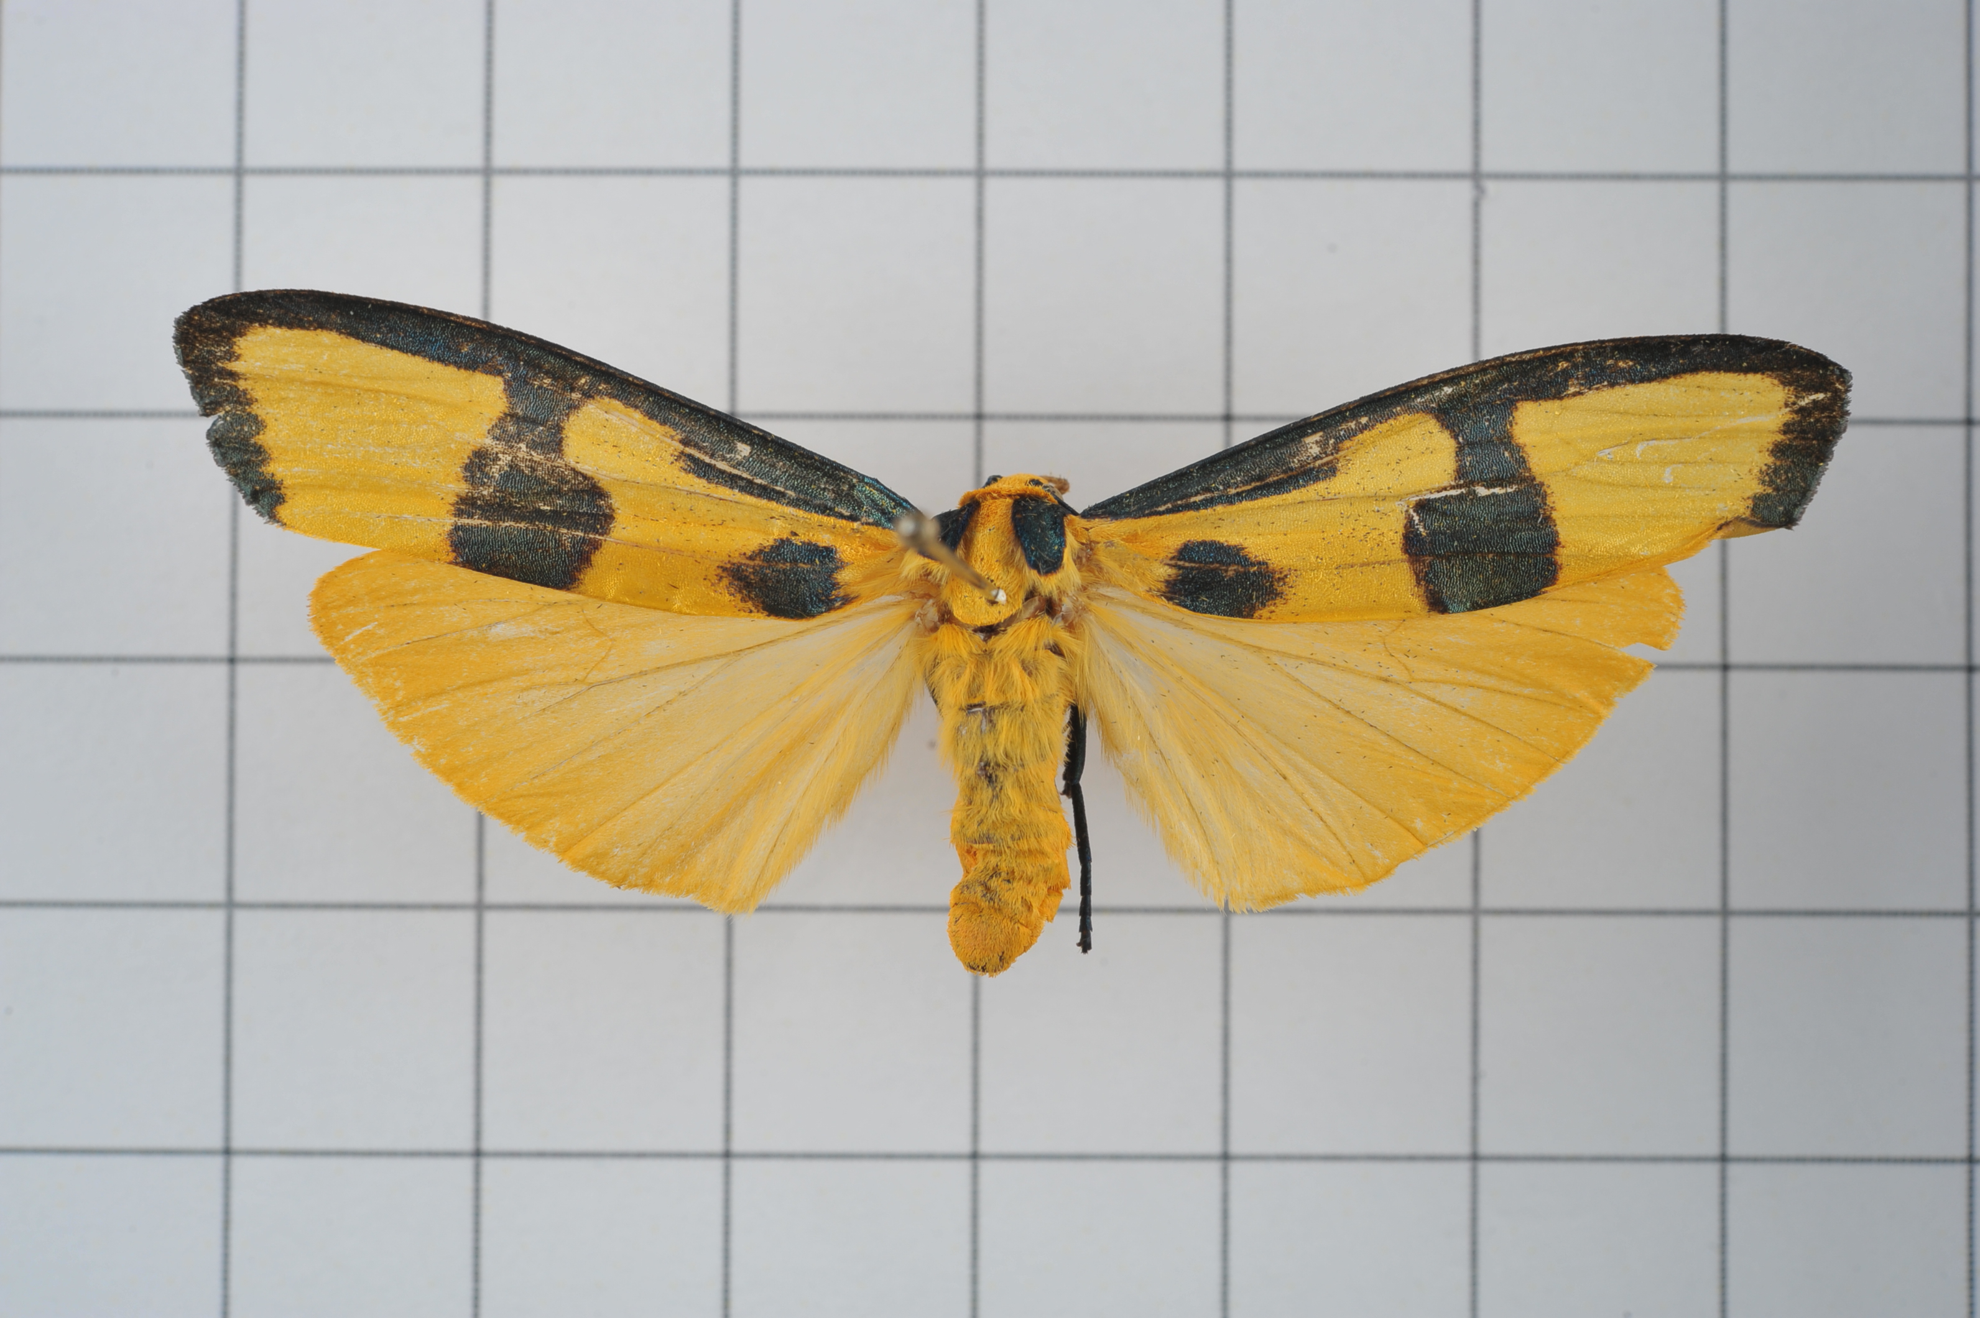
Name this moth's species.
Chrysaeglia magnifica
